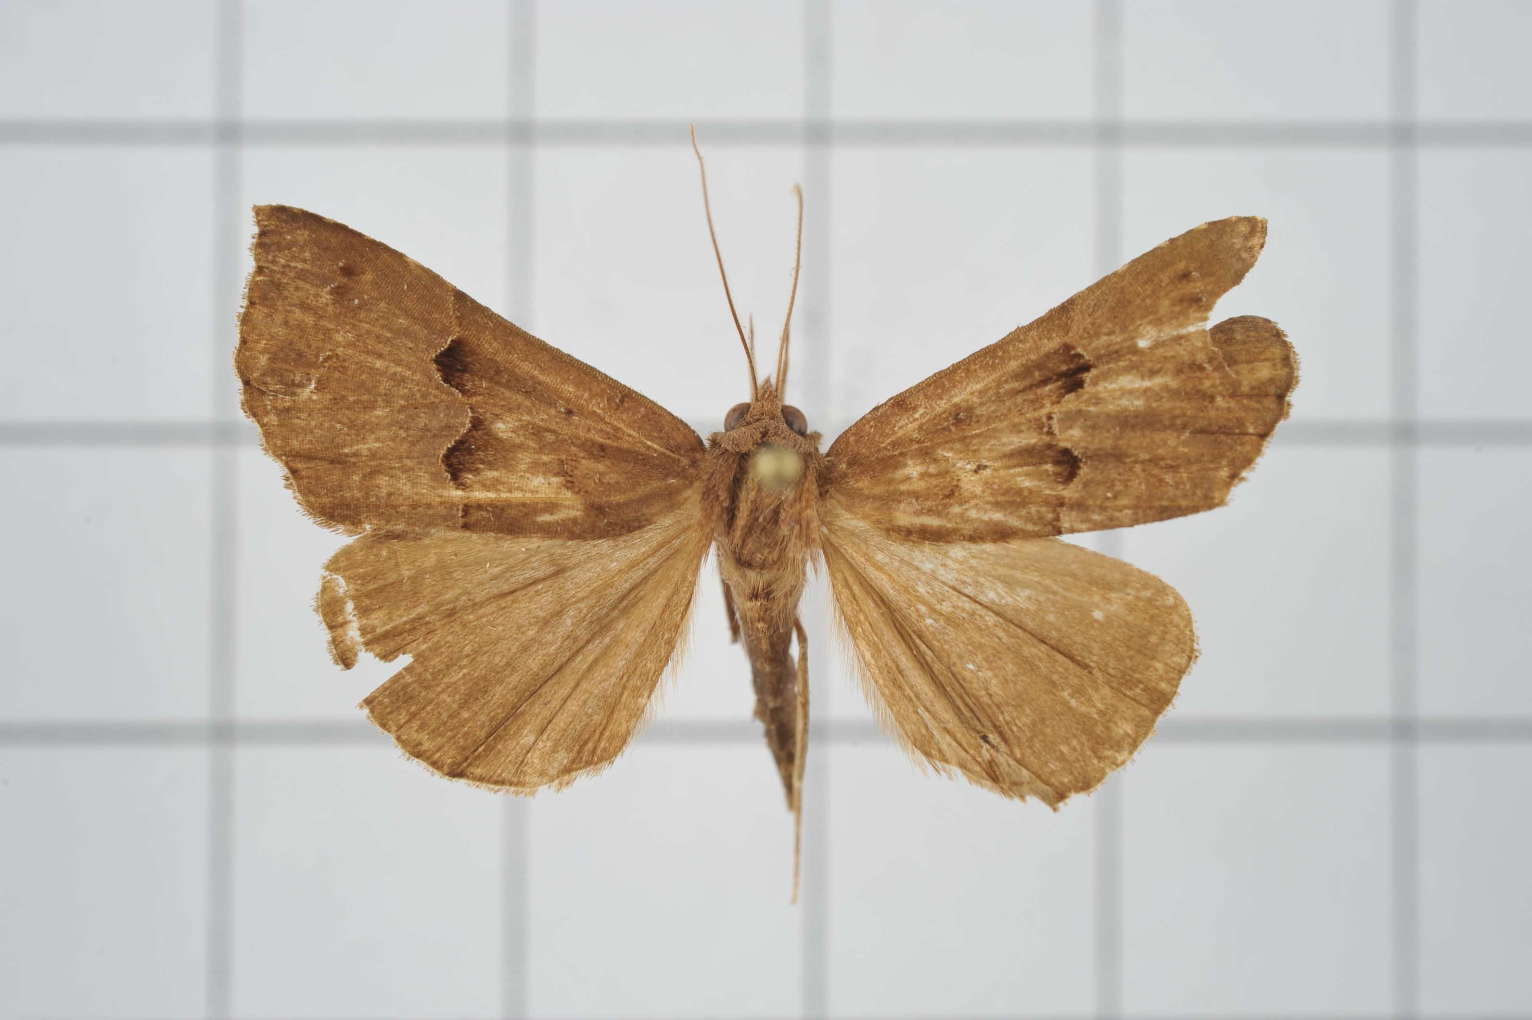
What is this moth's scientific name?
Hypena sinuosa
